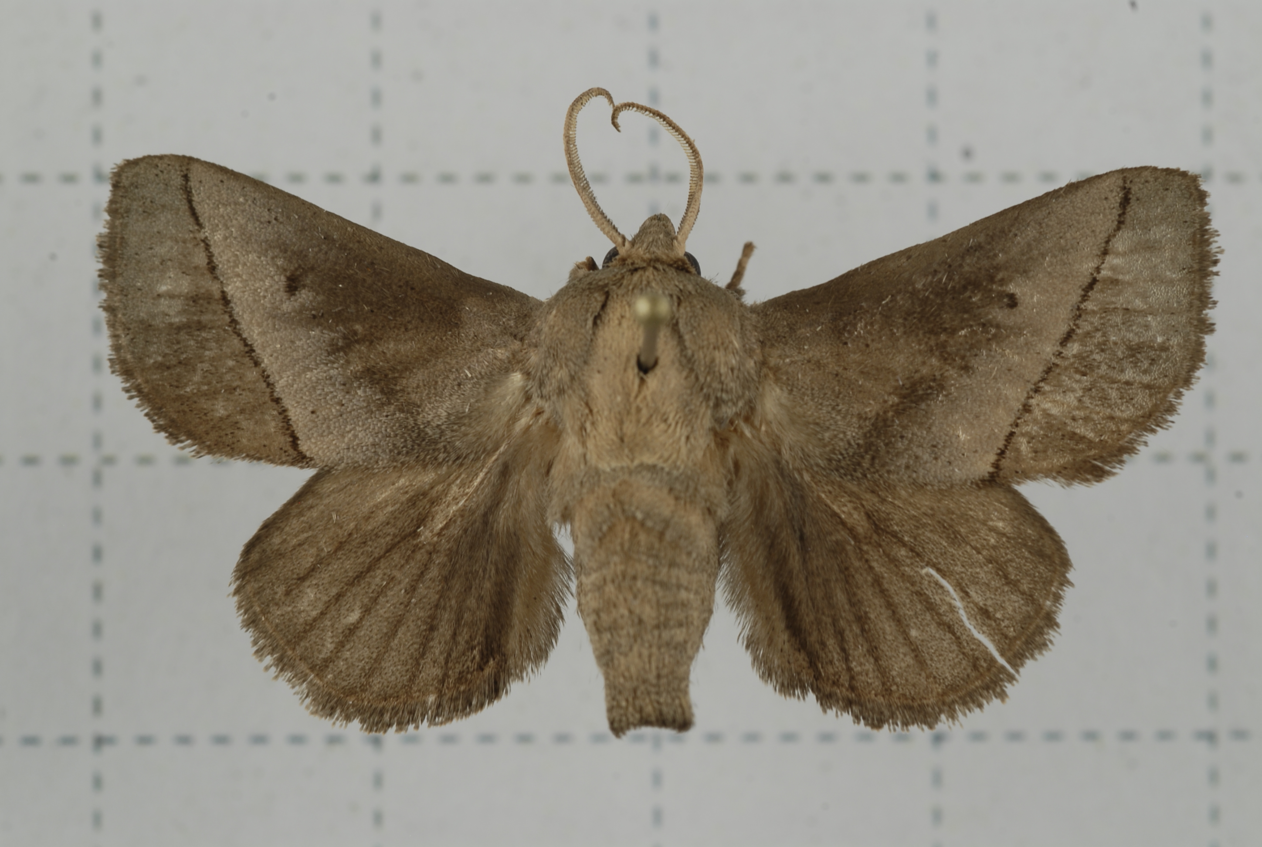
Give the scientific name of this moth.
Thosea sinensis
